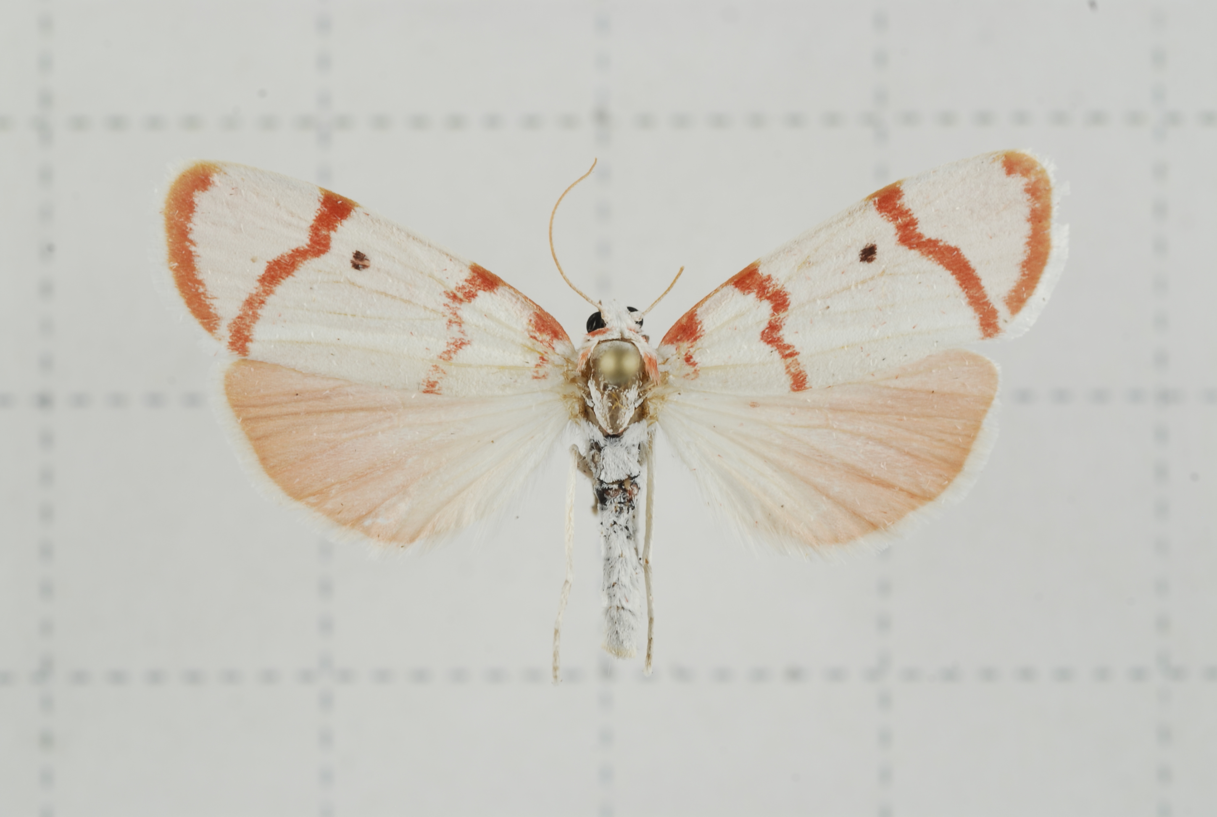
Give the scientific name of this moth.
Cyana hamata hamata
